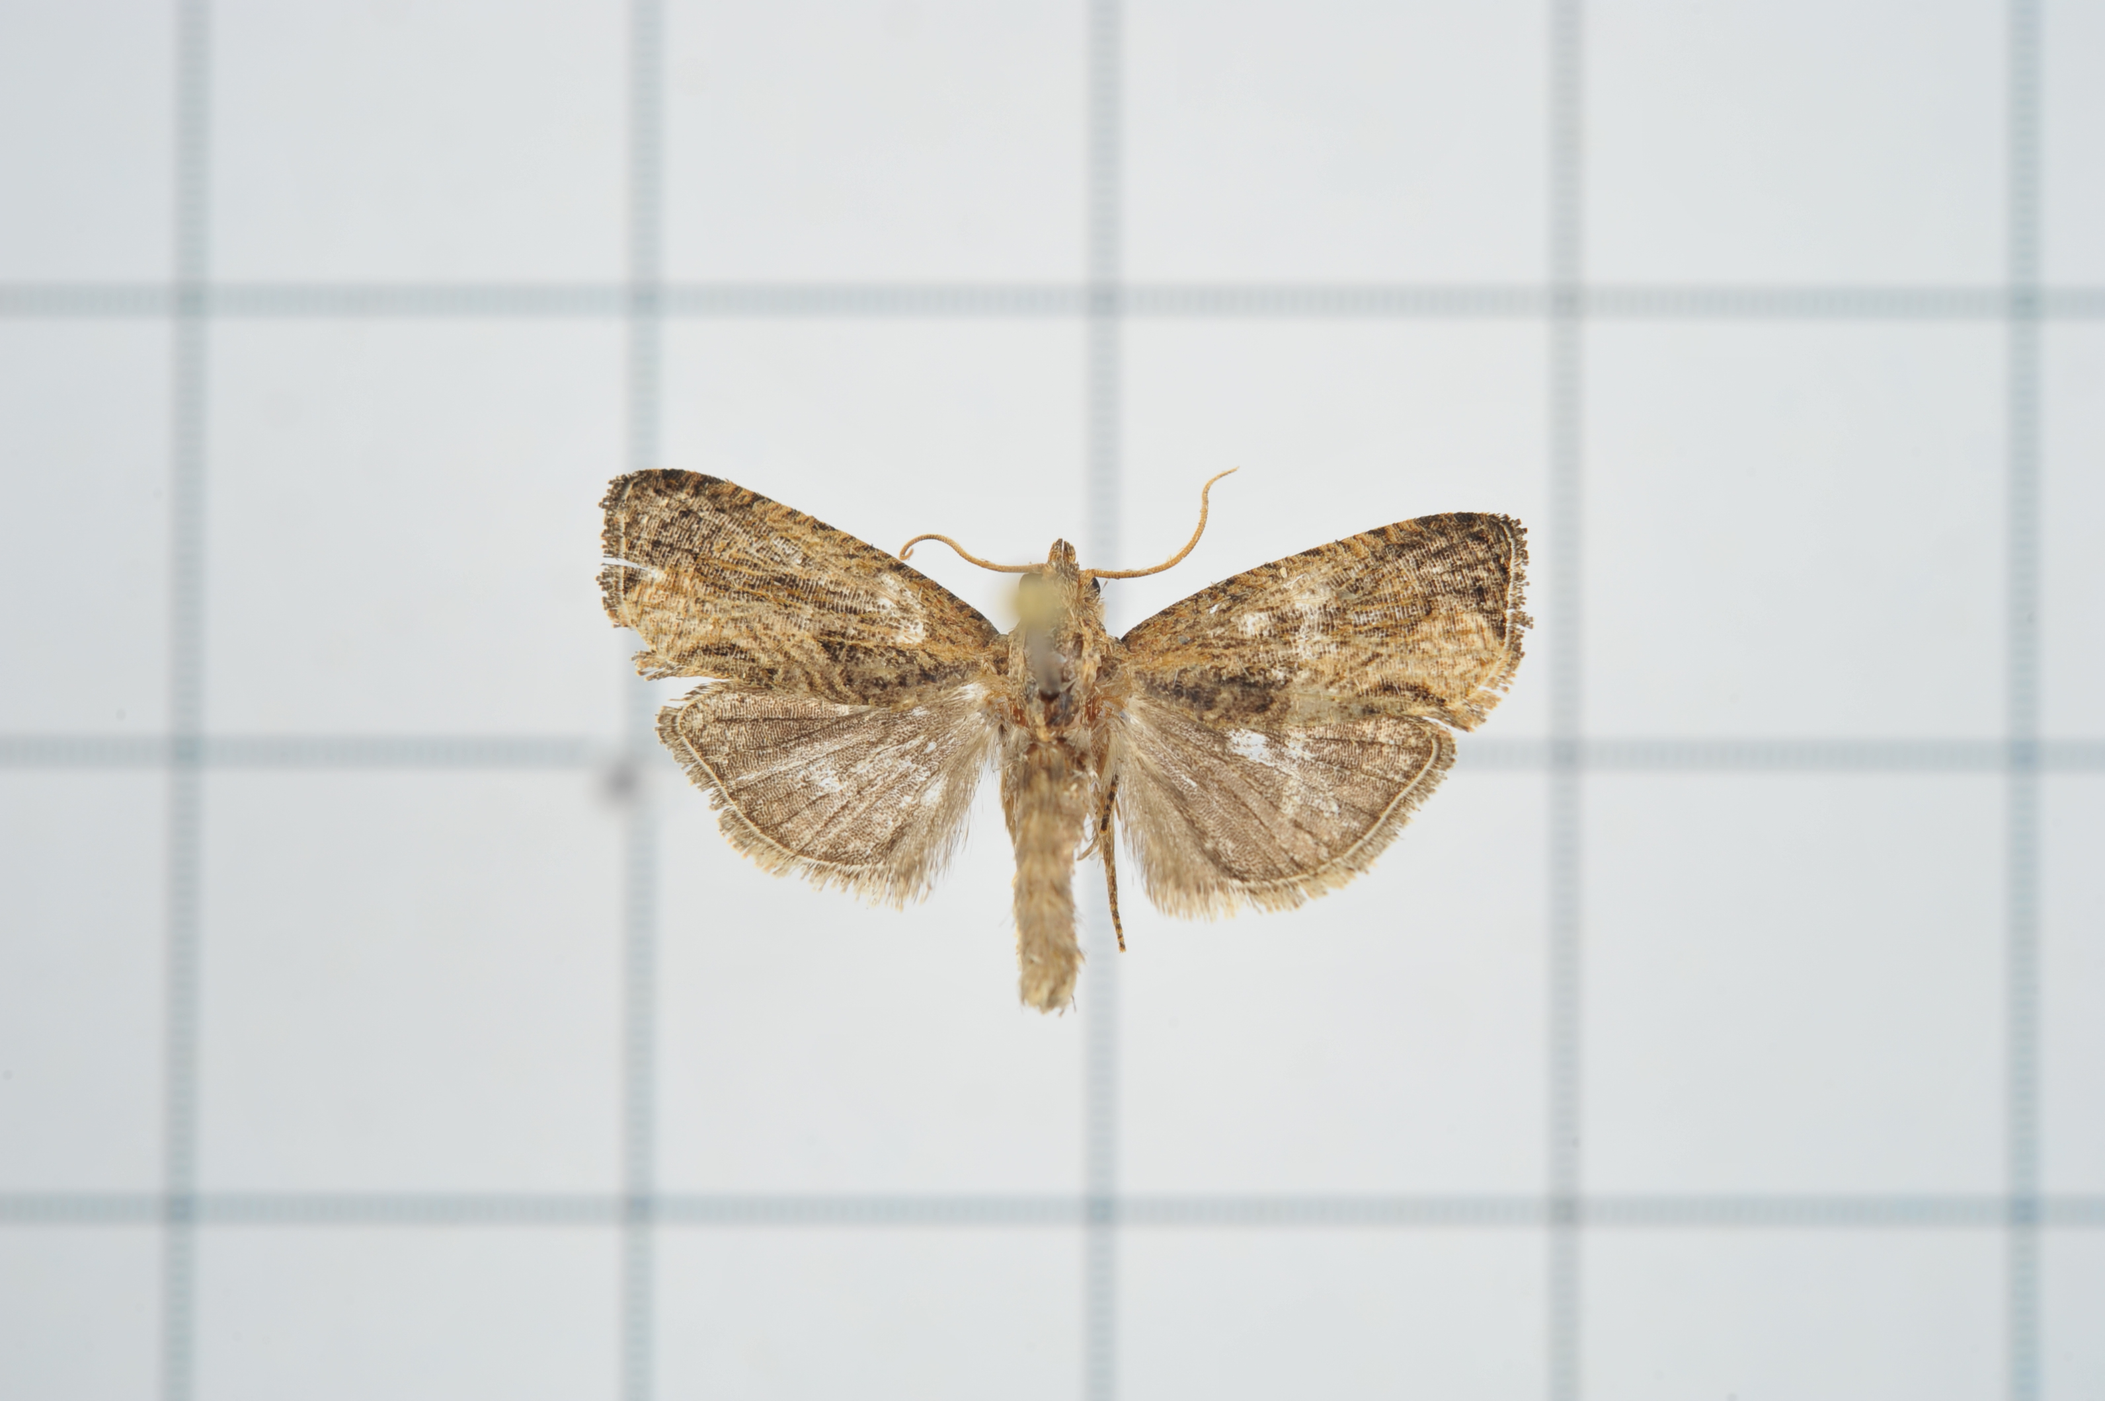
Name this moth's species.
Cryptophlebia repletana
